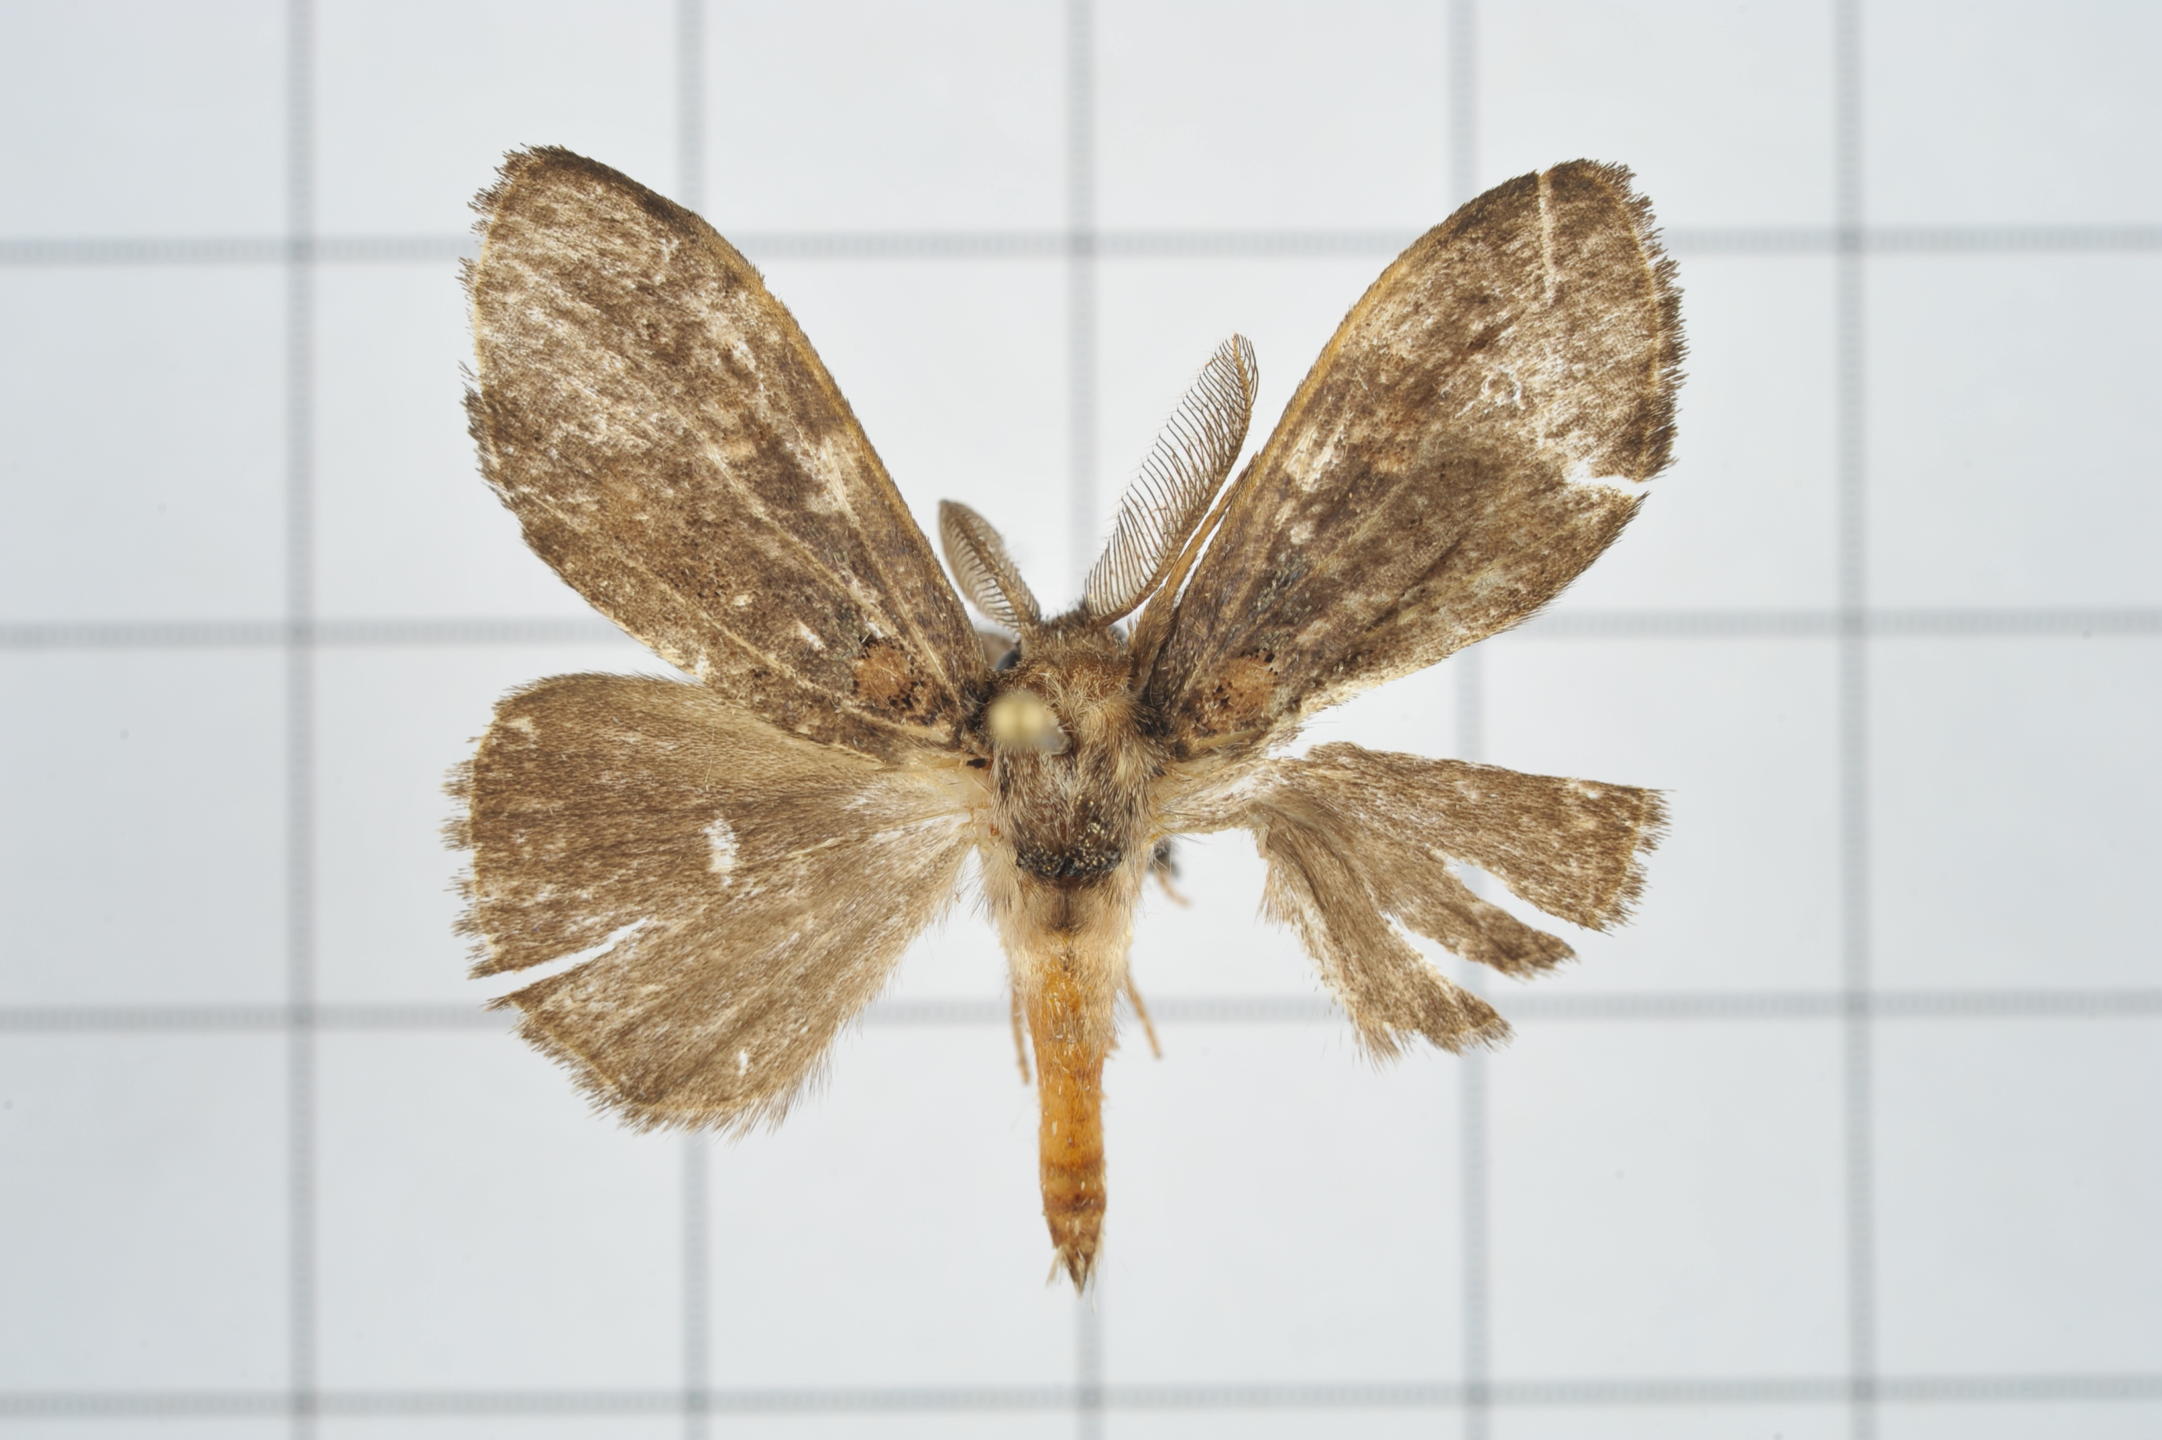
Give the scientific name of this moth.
Olene dudgeoni
